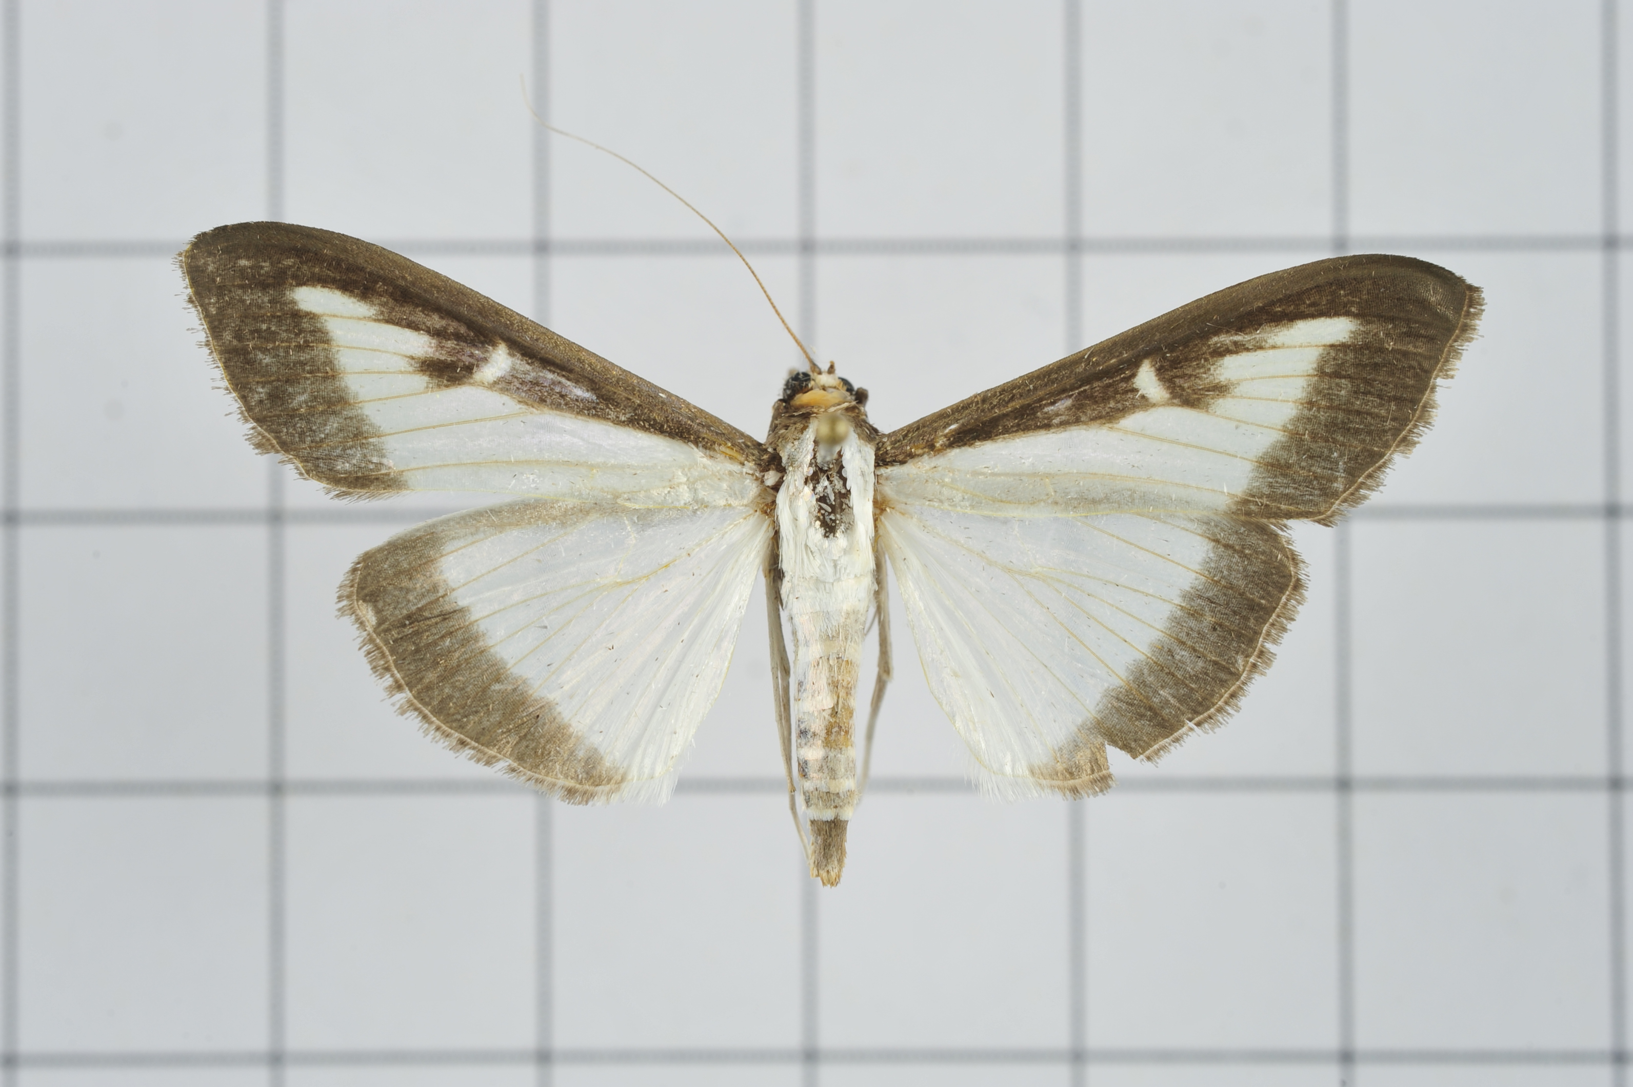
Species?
Cydalima perspectalis
